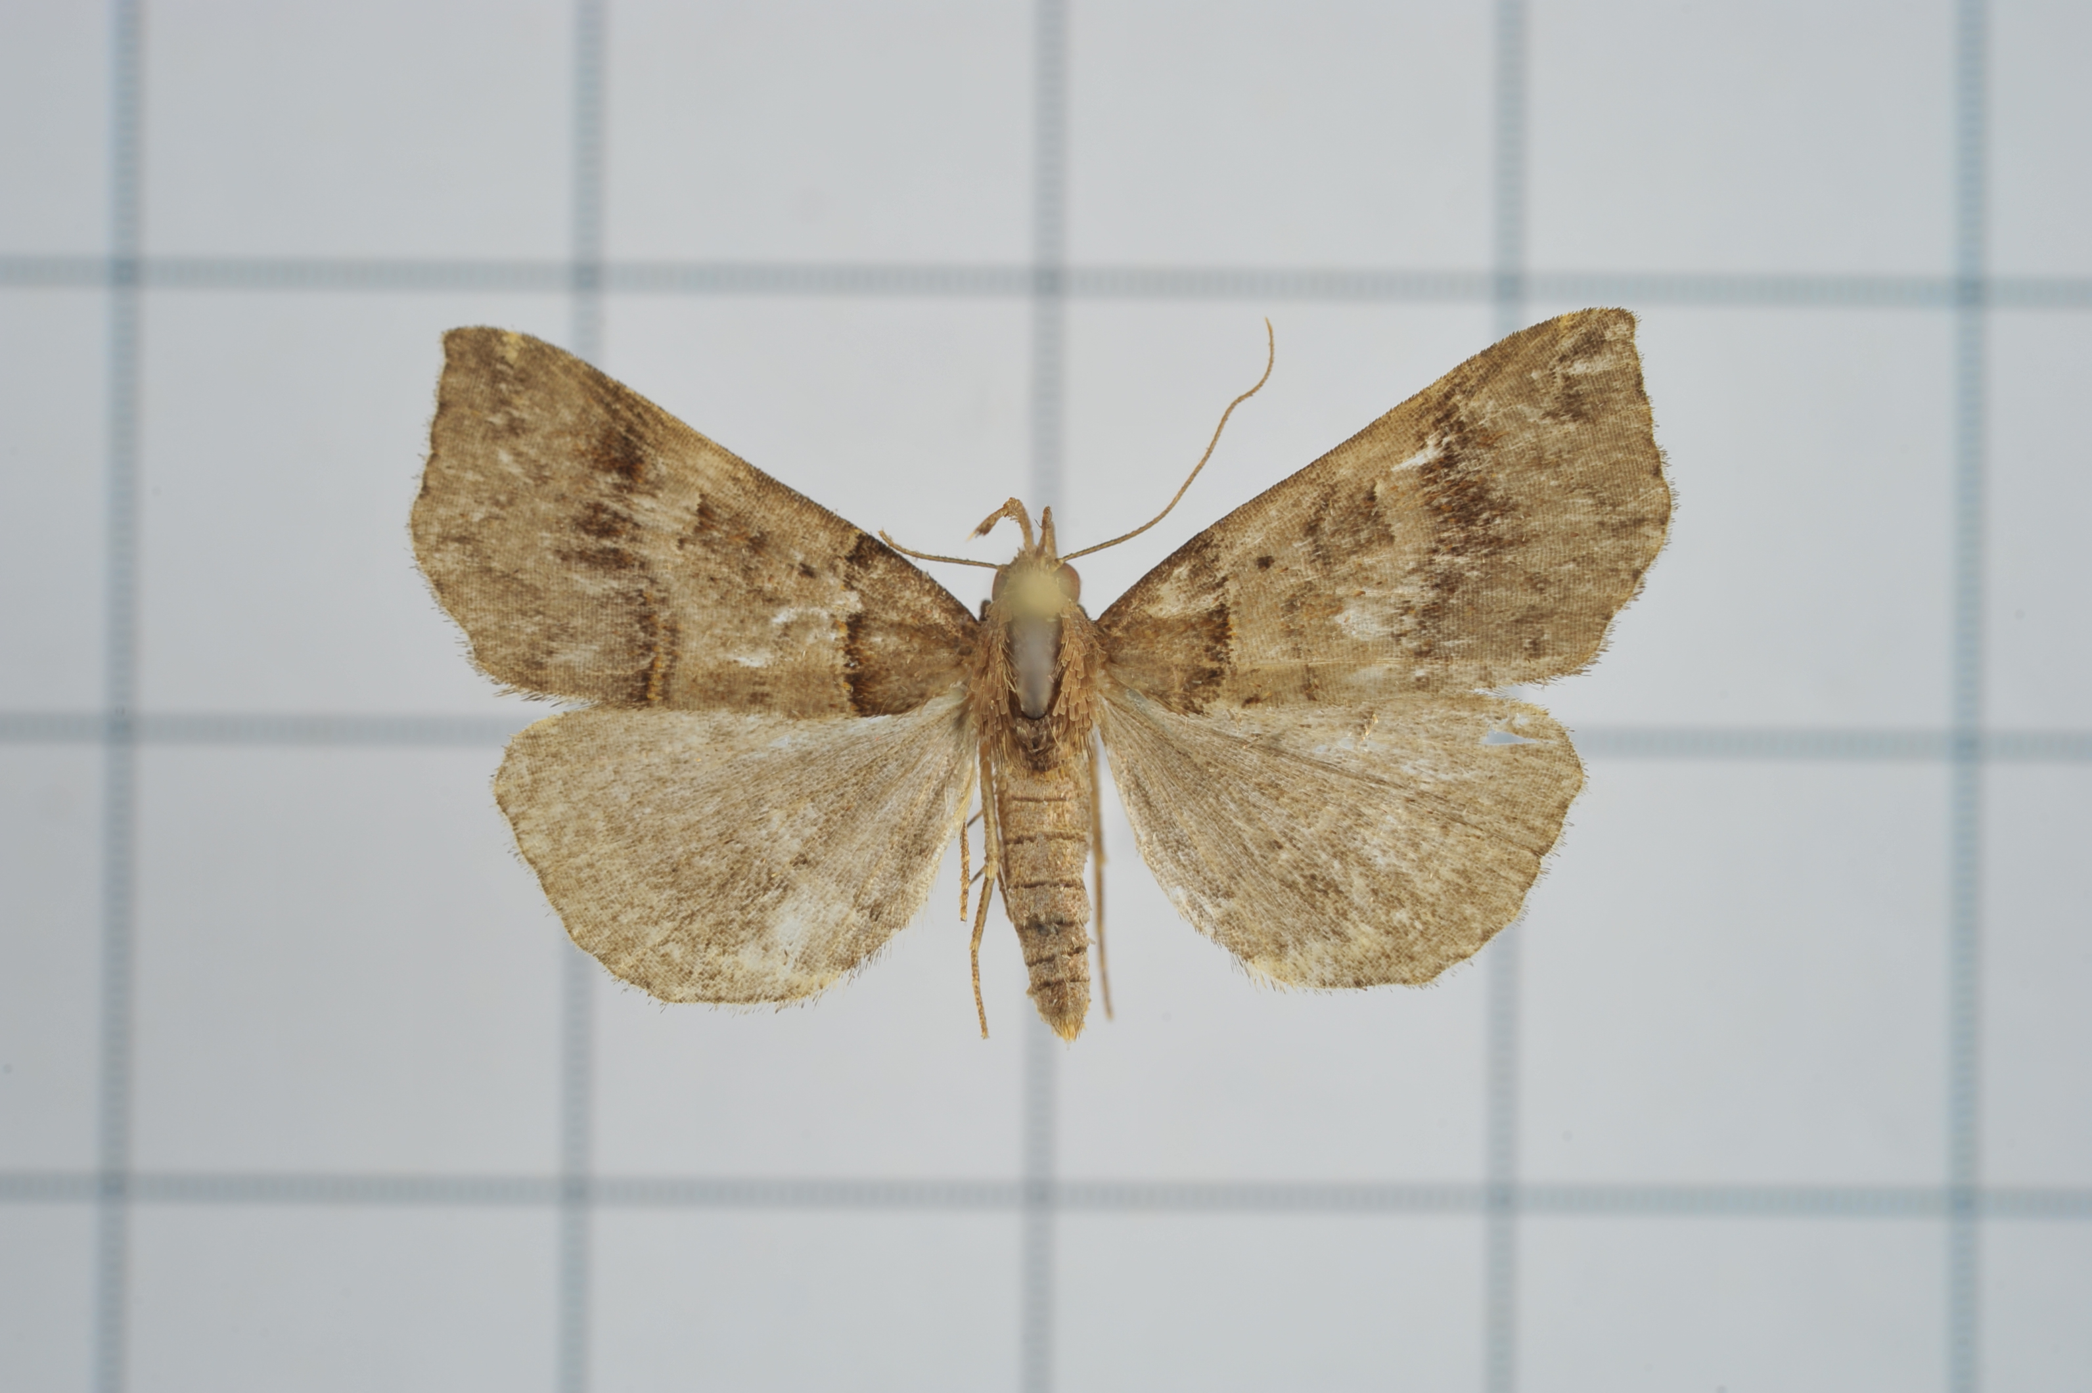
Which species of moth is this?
Bertula kosemponica
